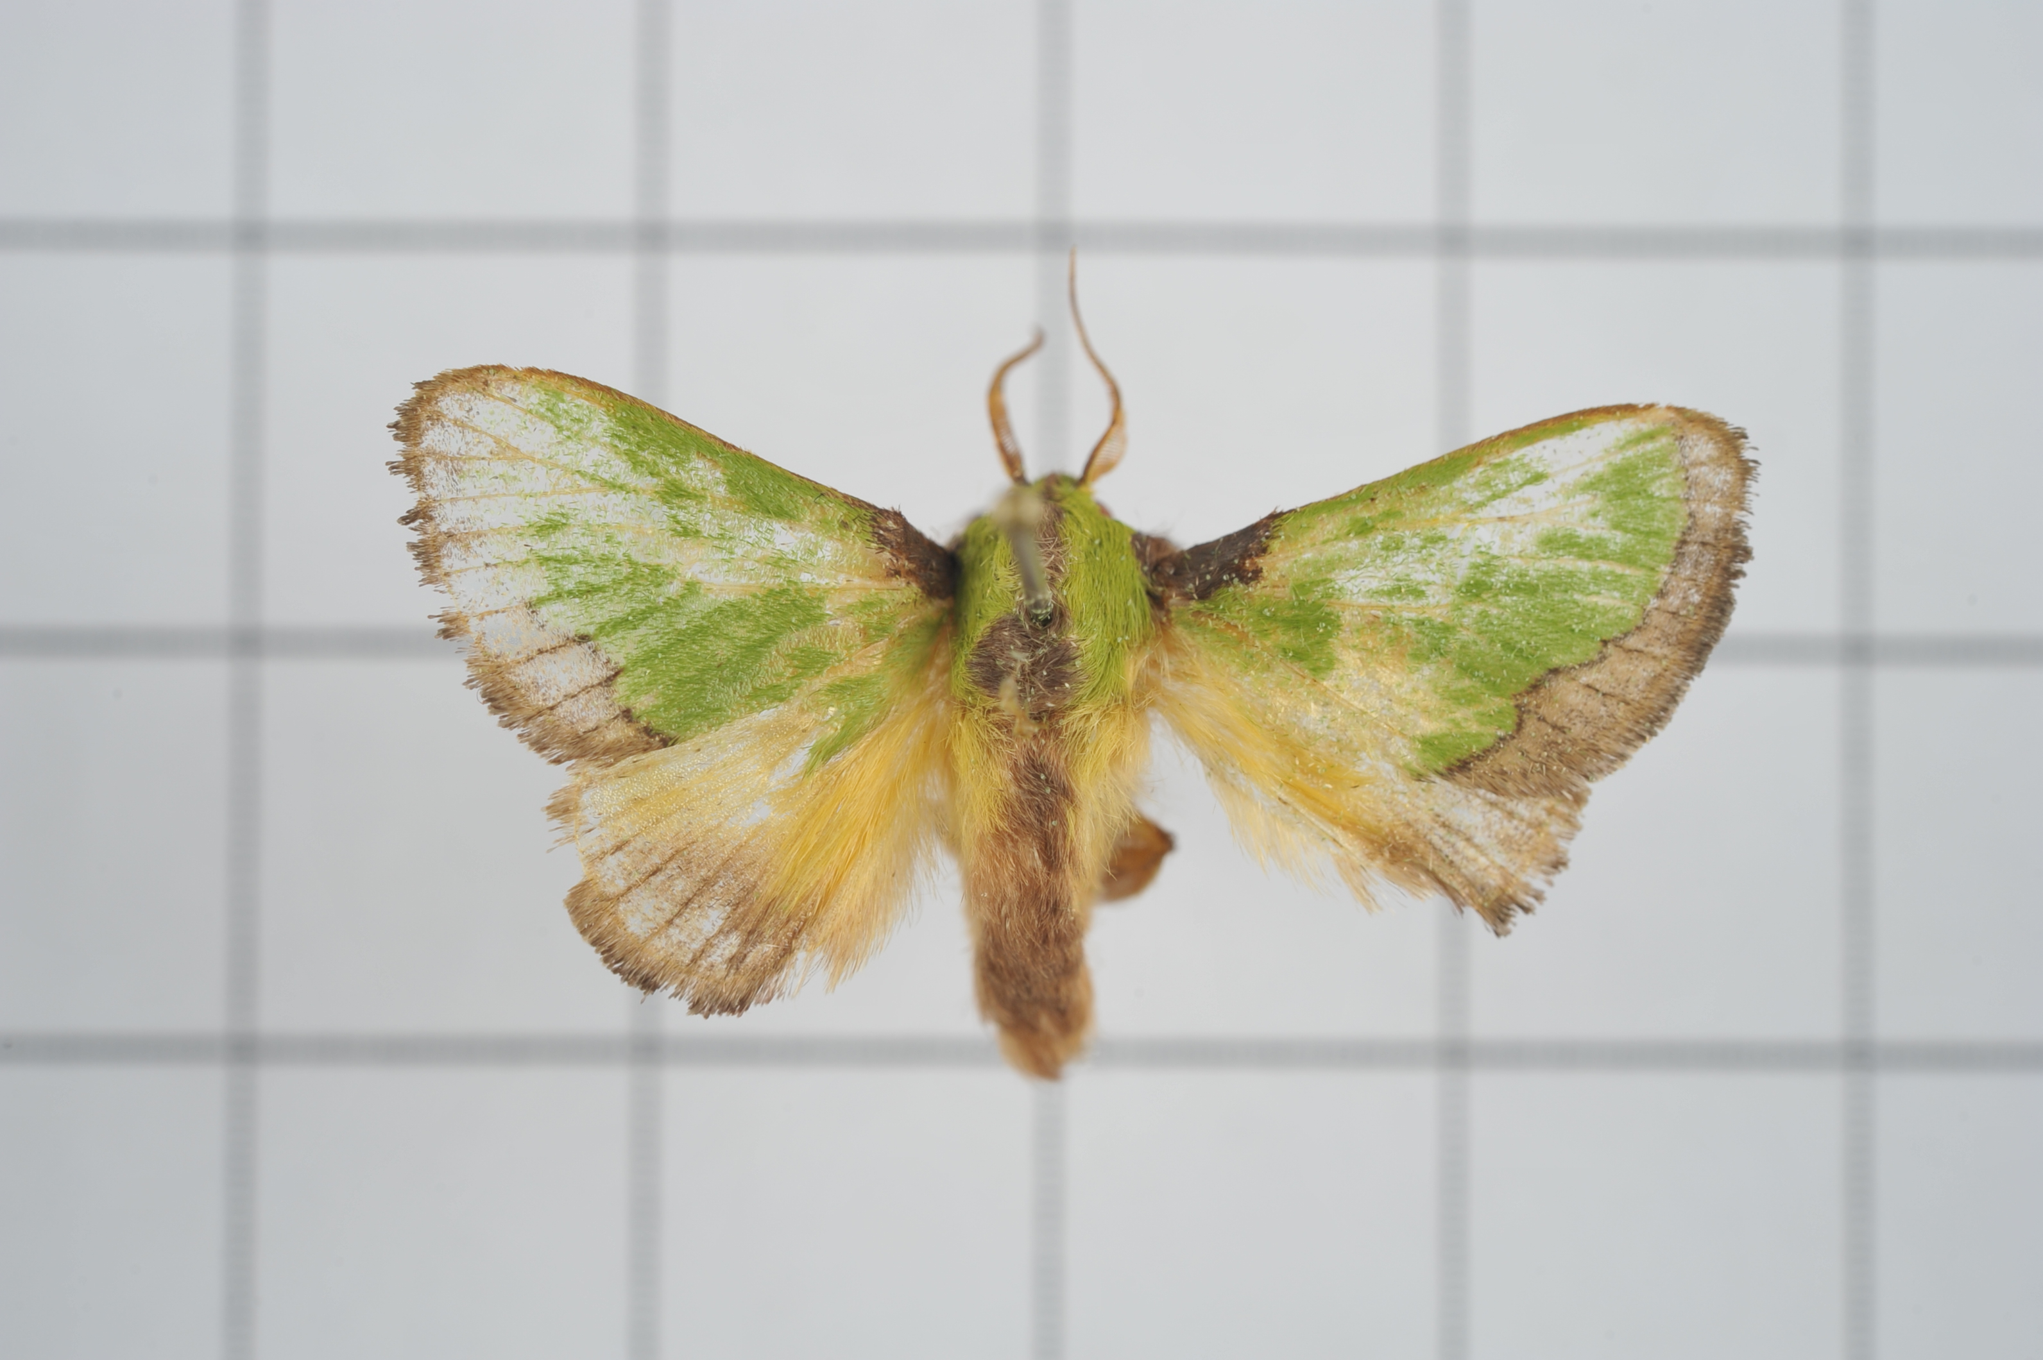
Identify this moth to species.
Parasa shirakii
